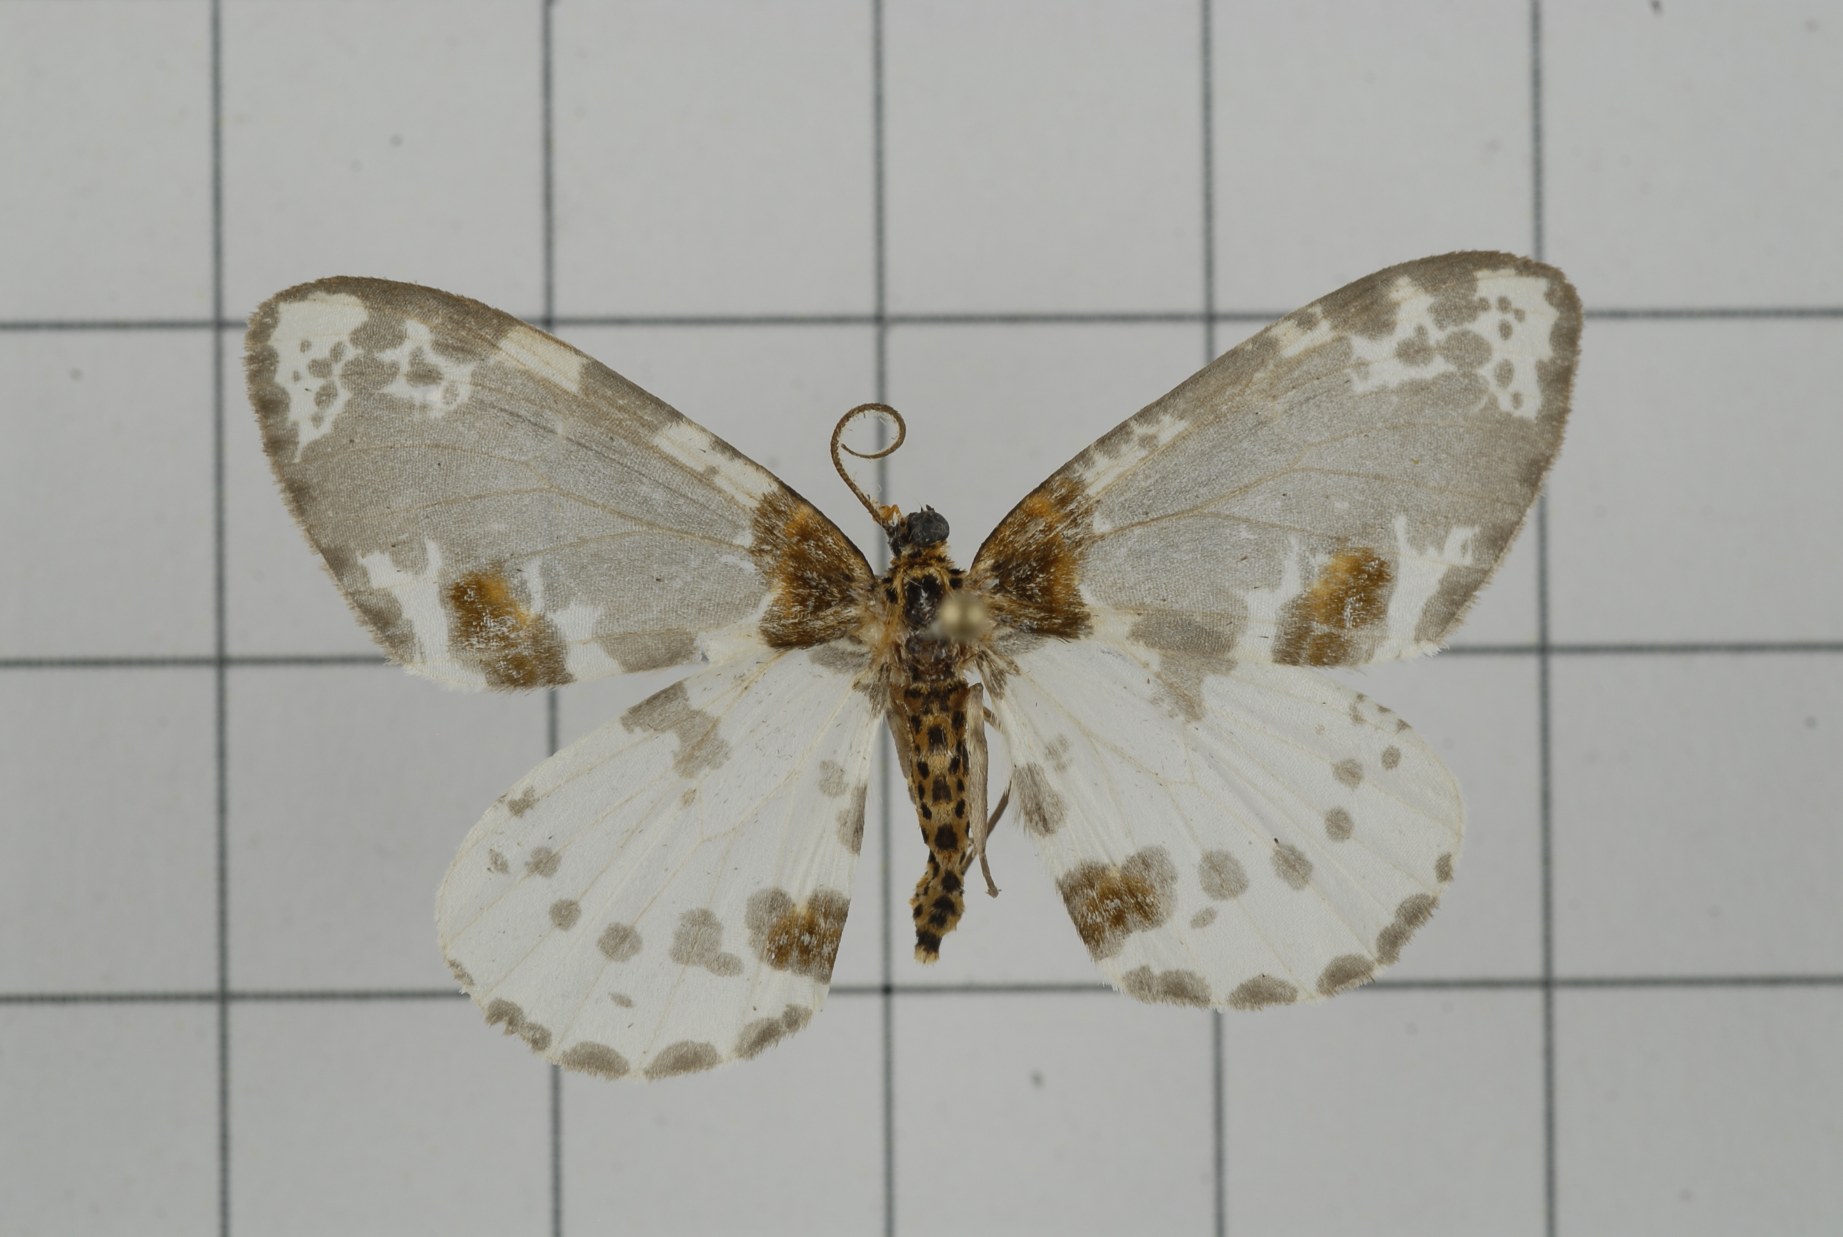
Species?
Abraxas tenellula
